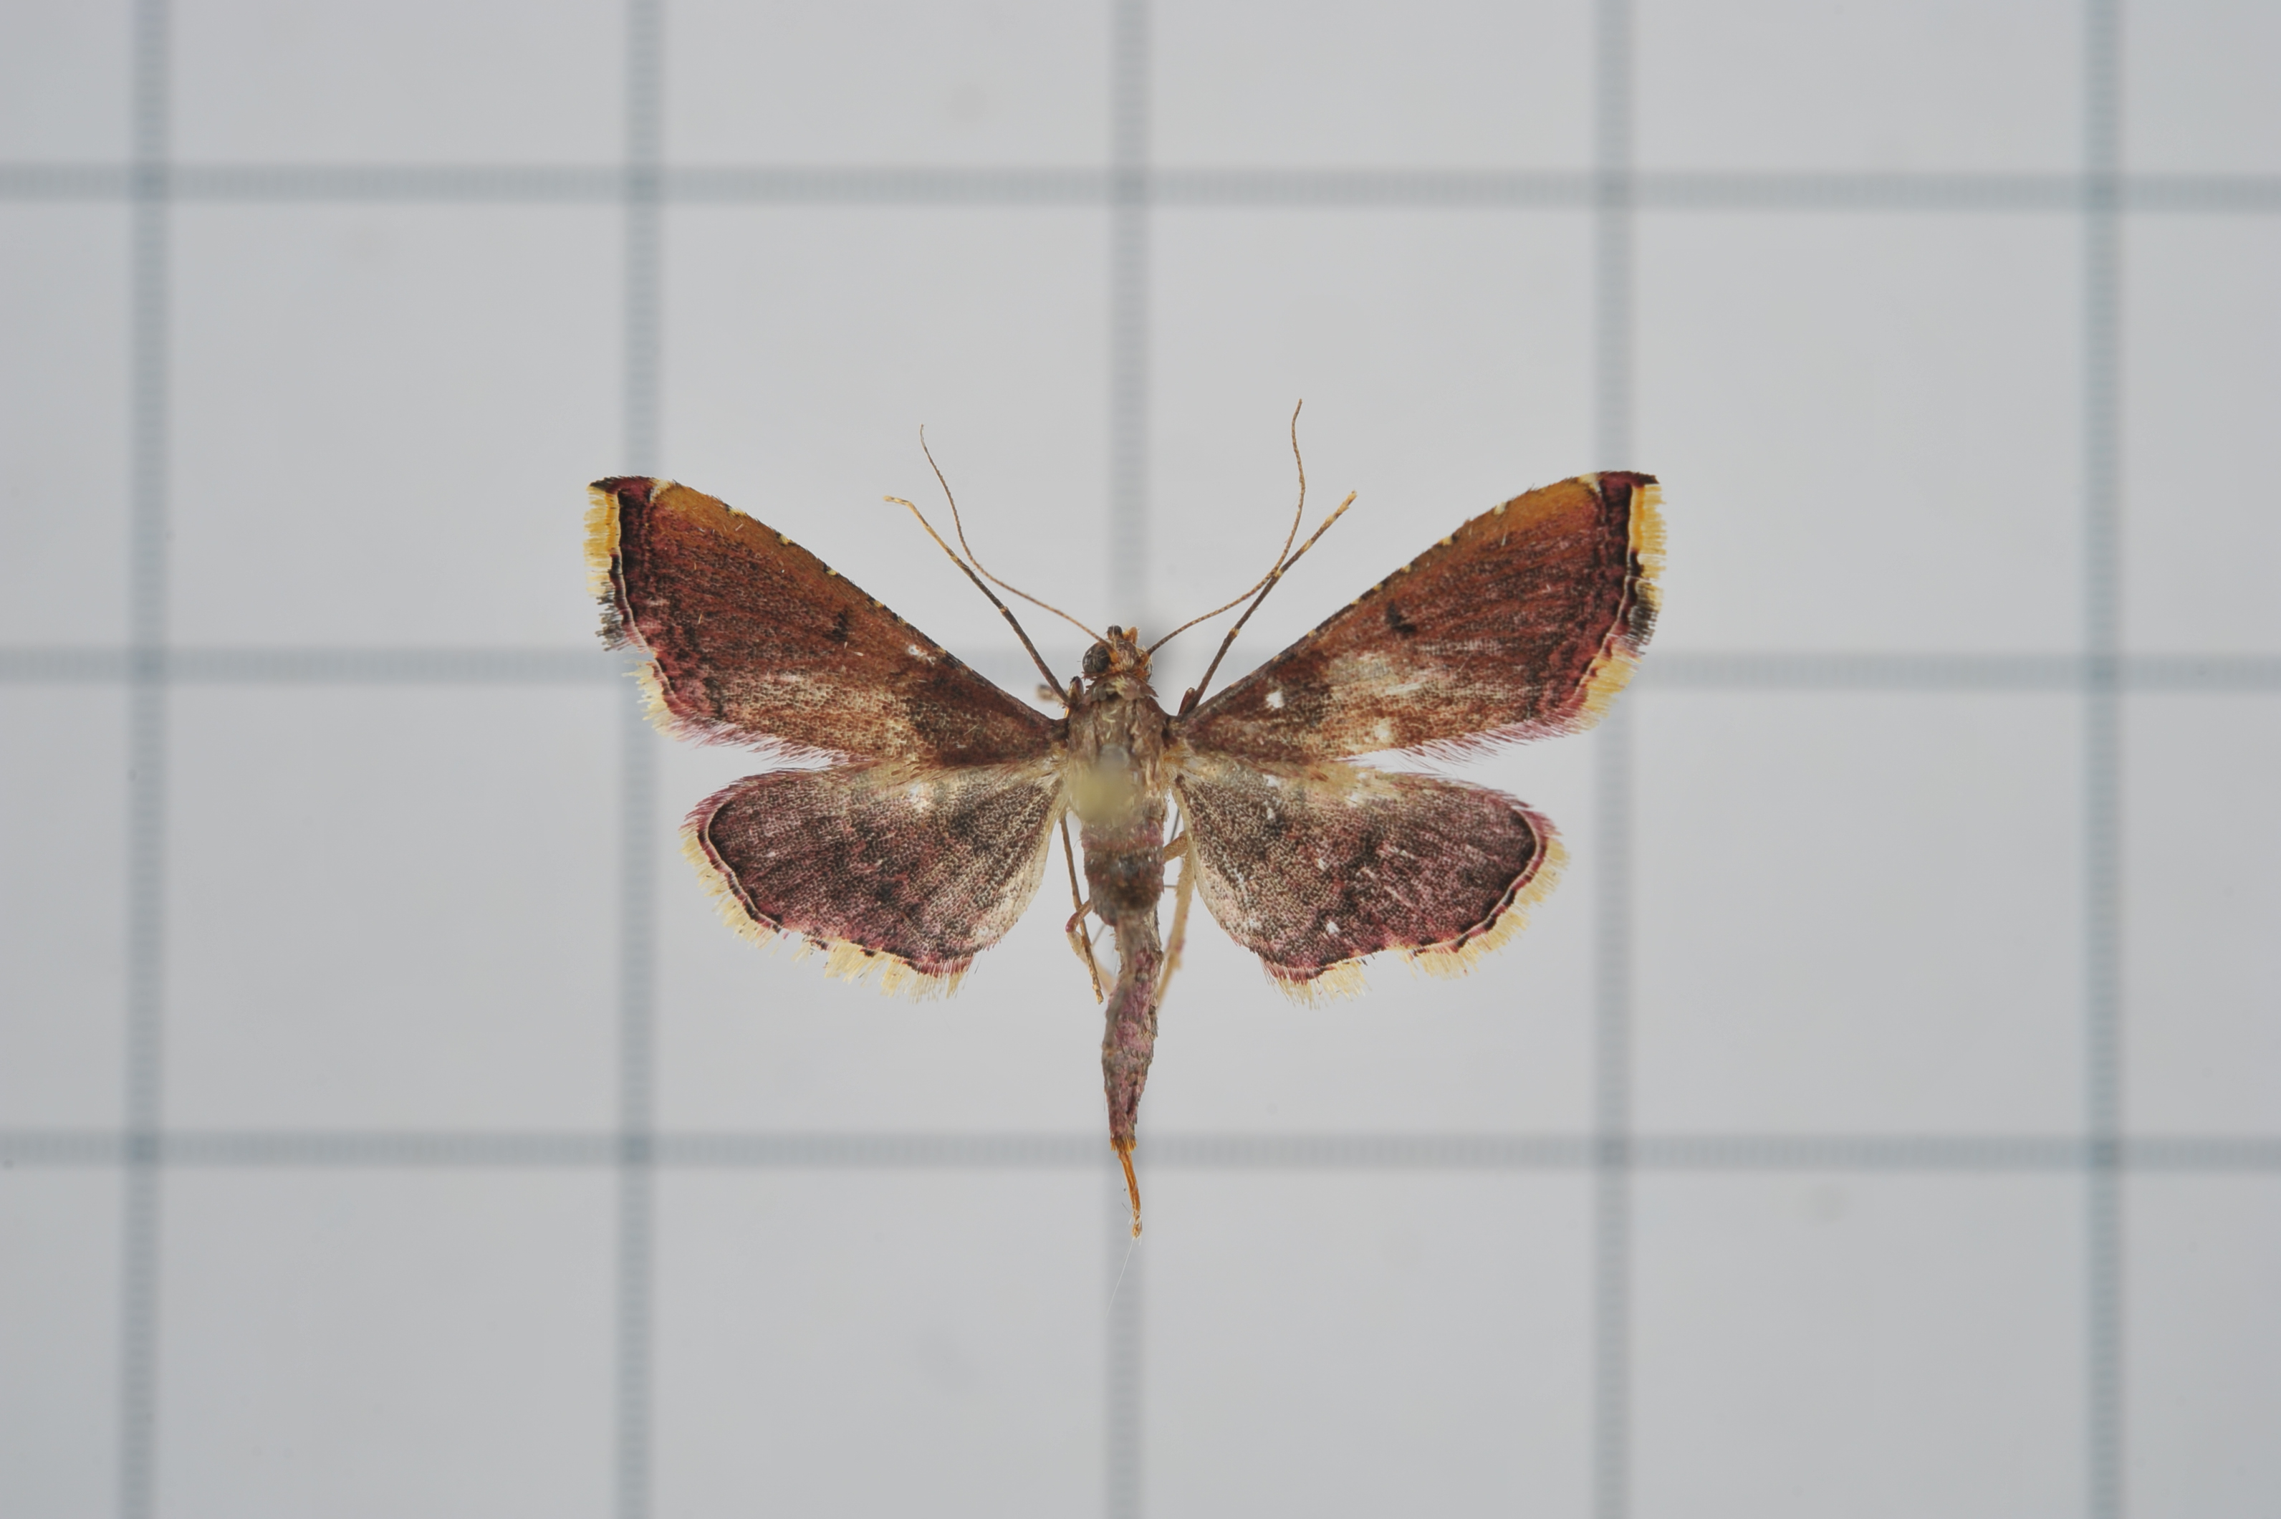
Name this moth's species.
Endotricha olivacealis
